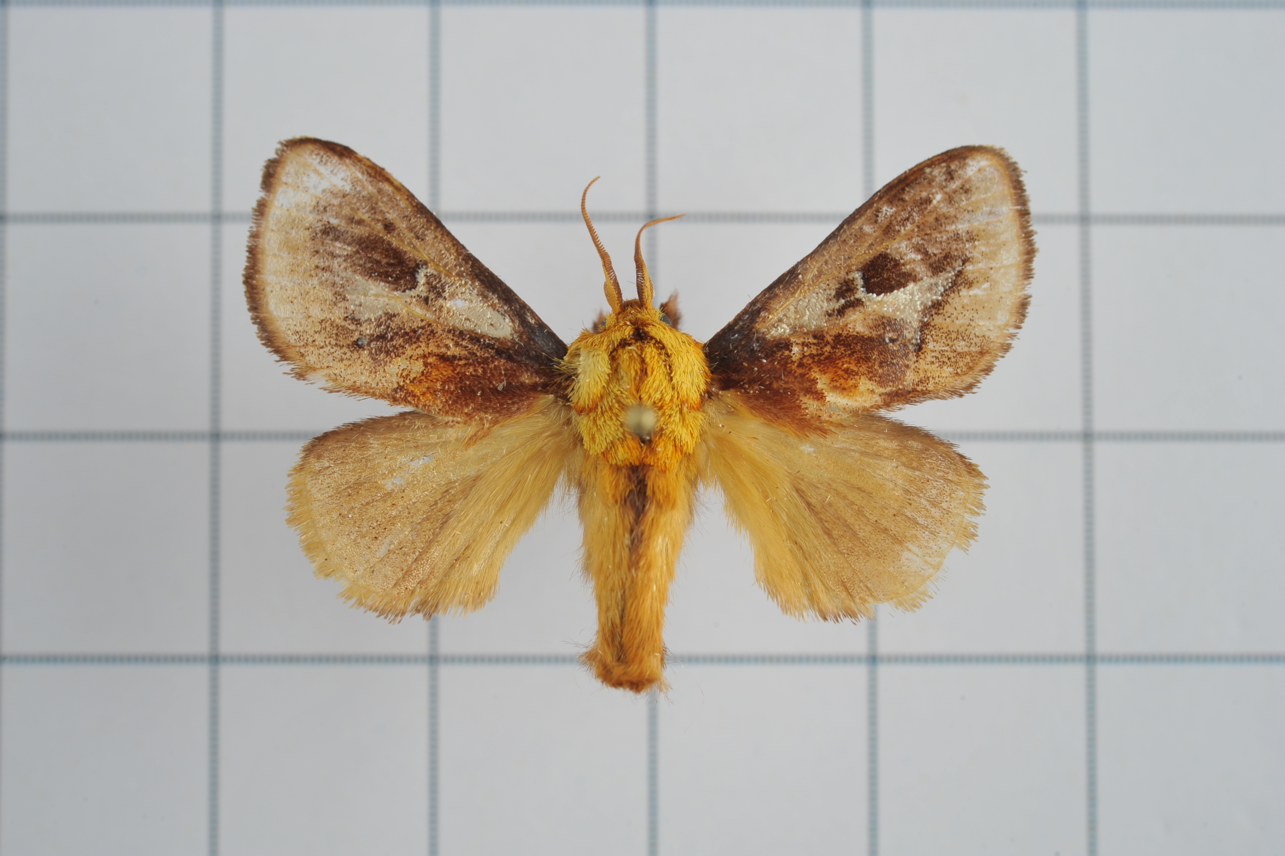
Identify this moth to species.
Miresa fulgida
